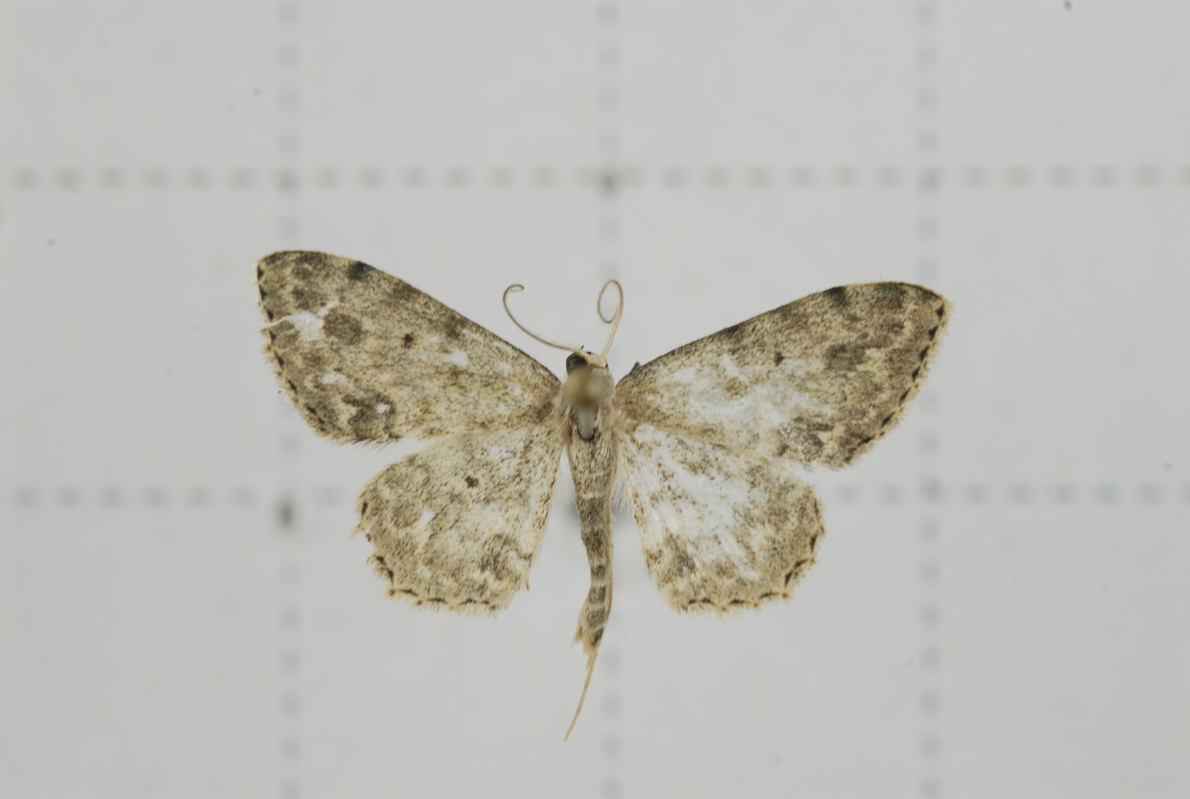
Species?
Scopula isomerica
